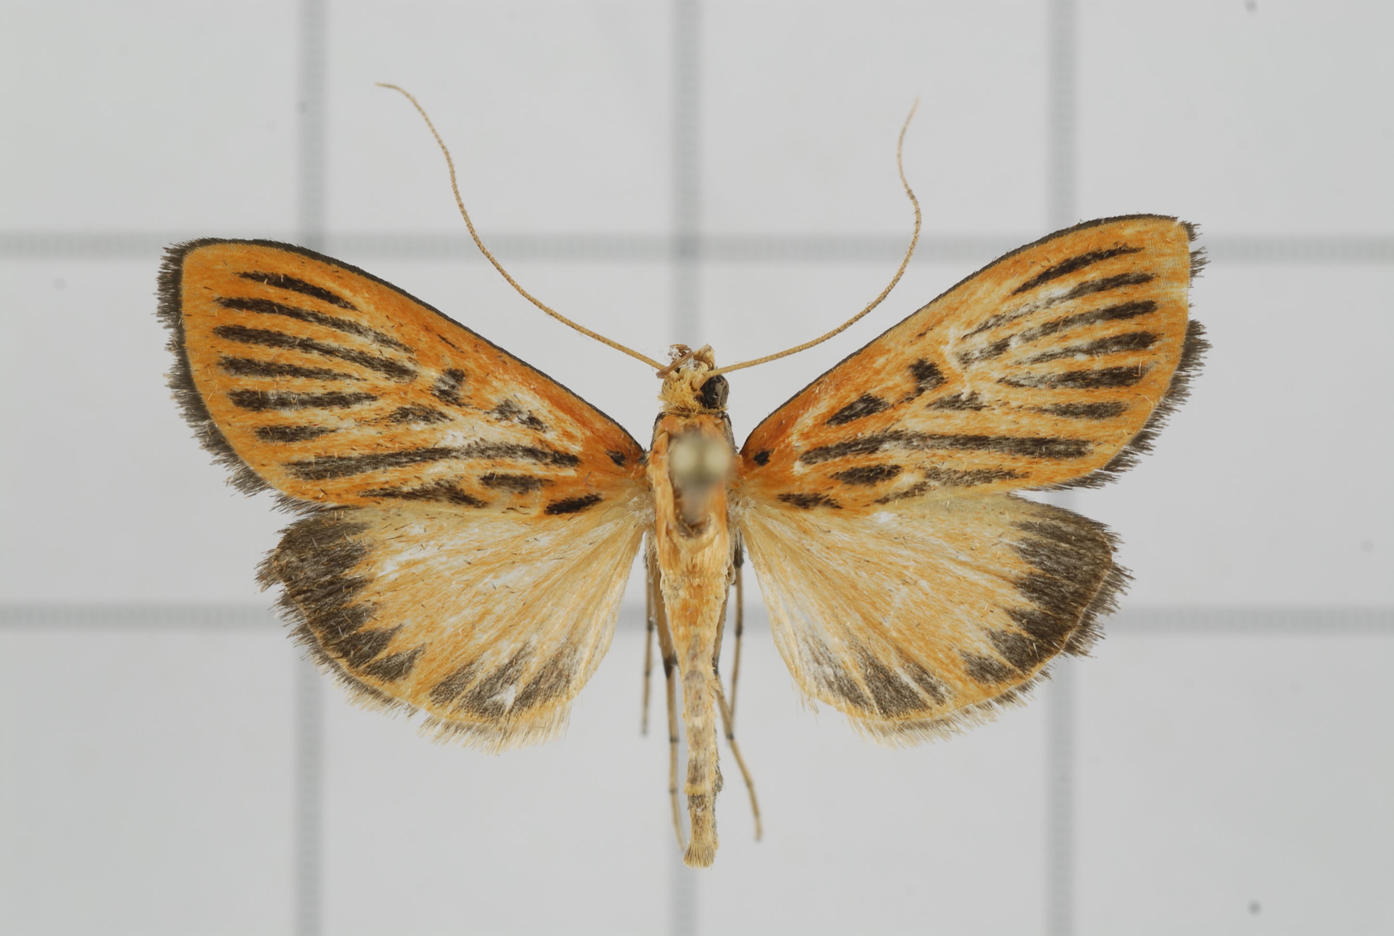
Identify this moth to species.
Tyspanodes striata
